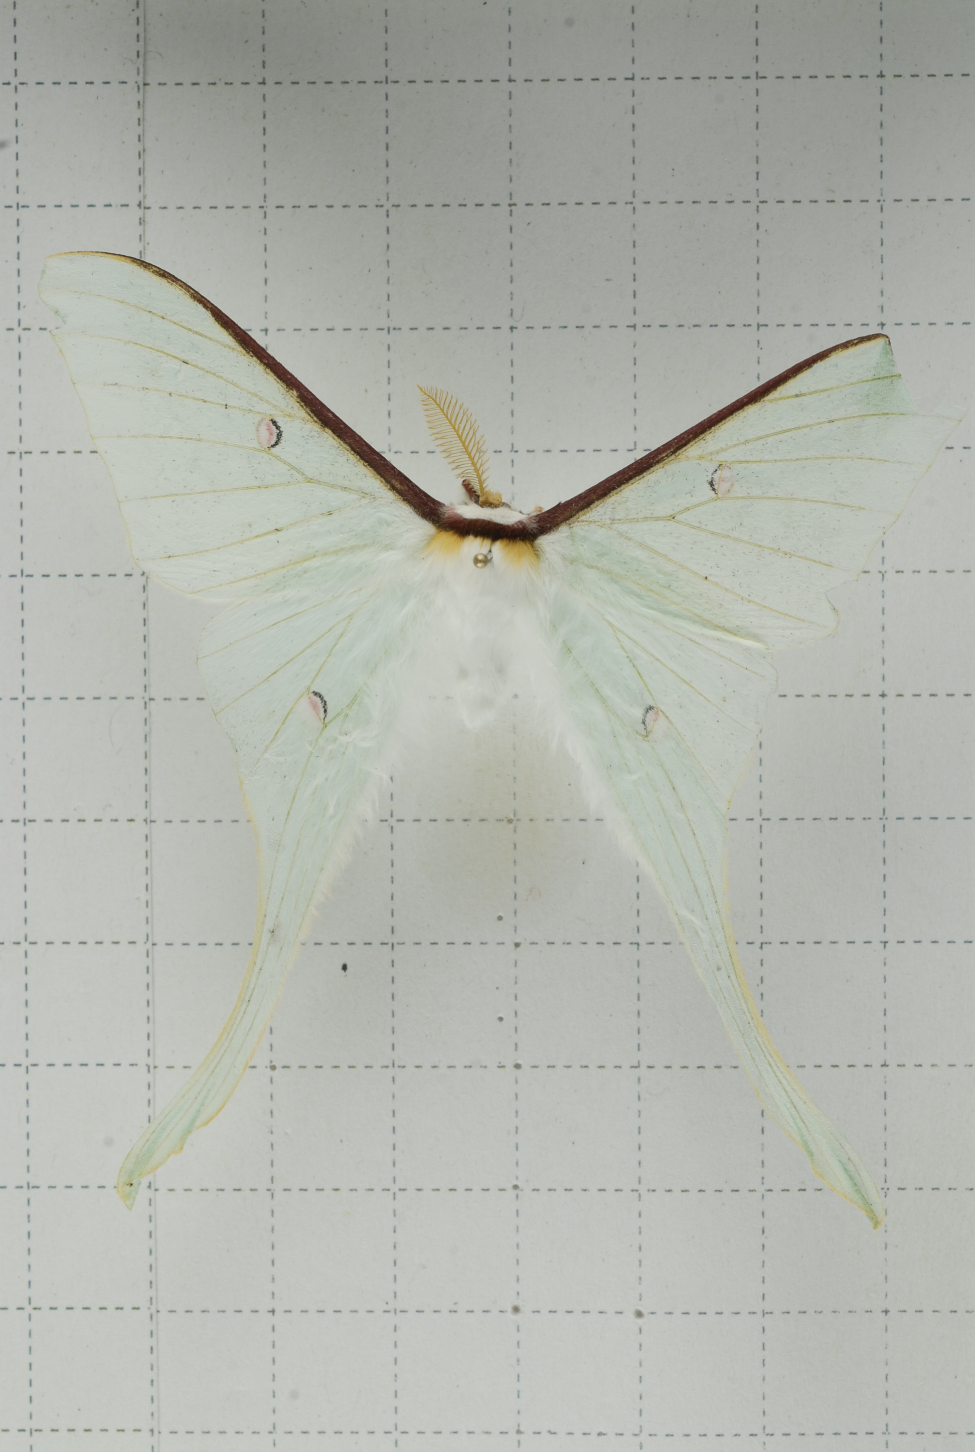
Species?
Actias neidhoeferi
